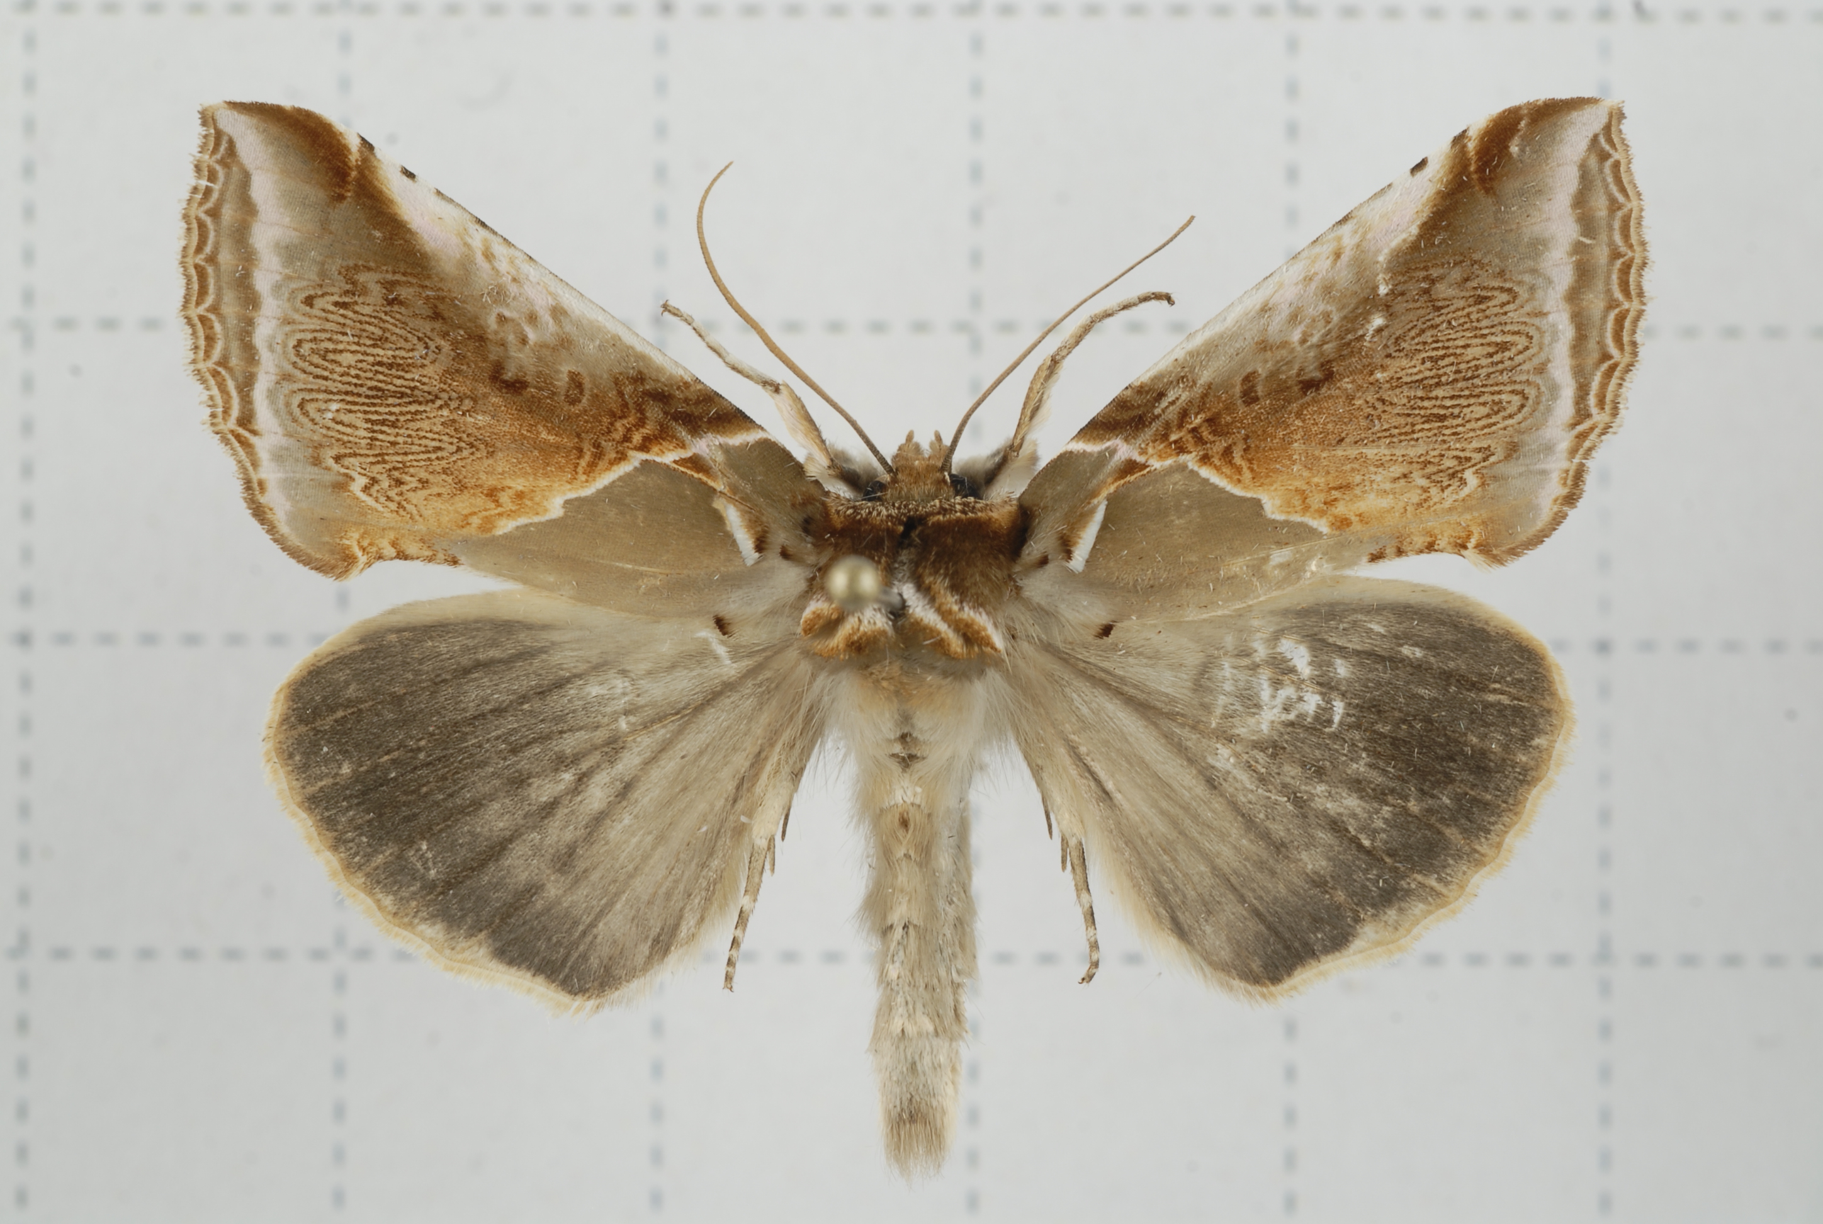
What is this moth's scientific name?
Habrosyne indica formosana
